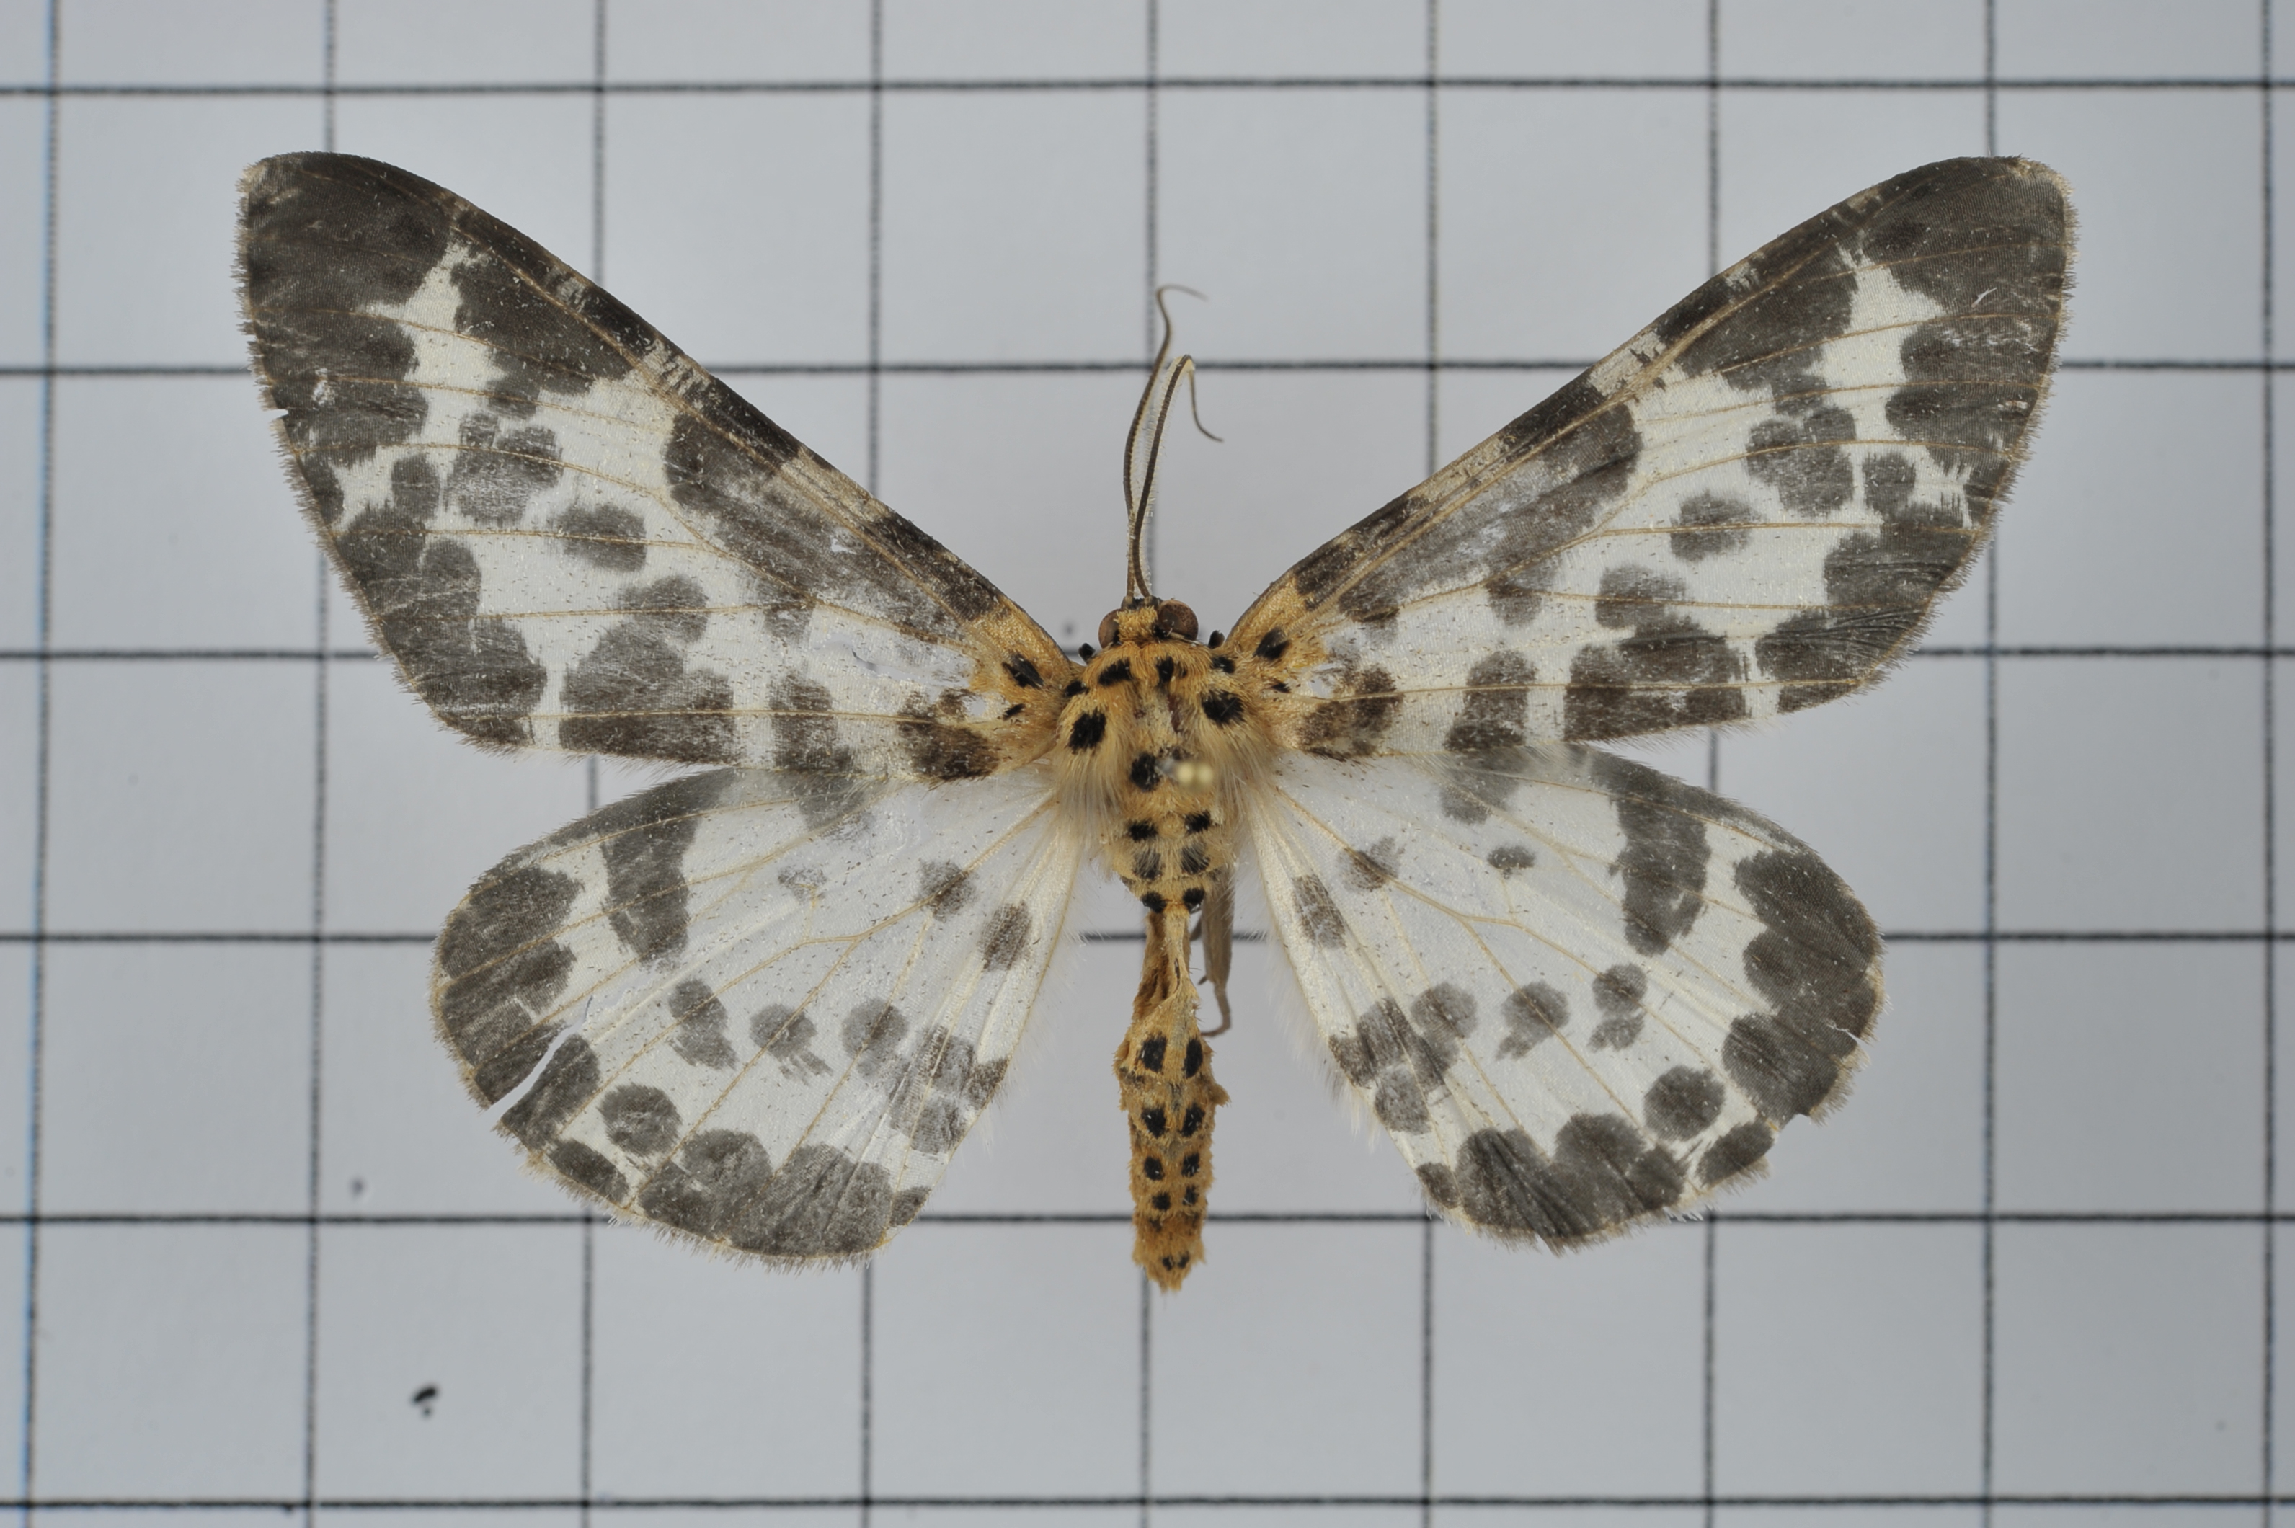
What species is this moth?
Percnia luridaria nominoneura
